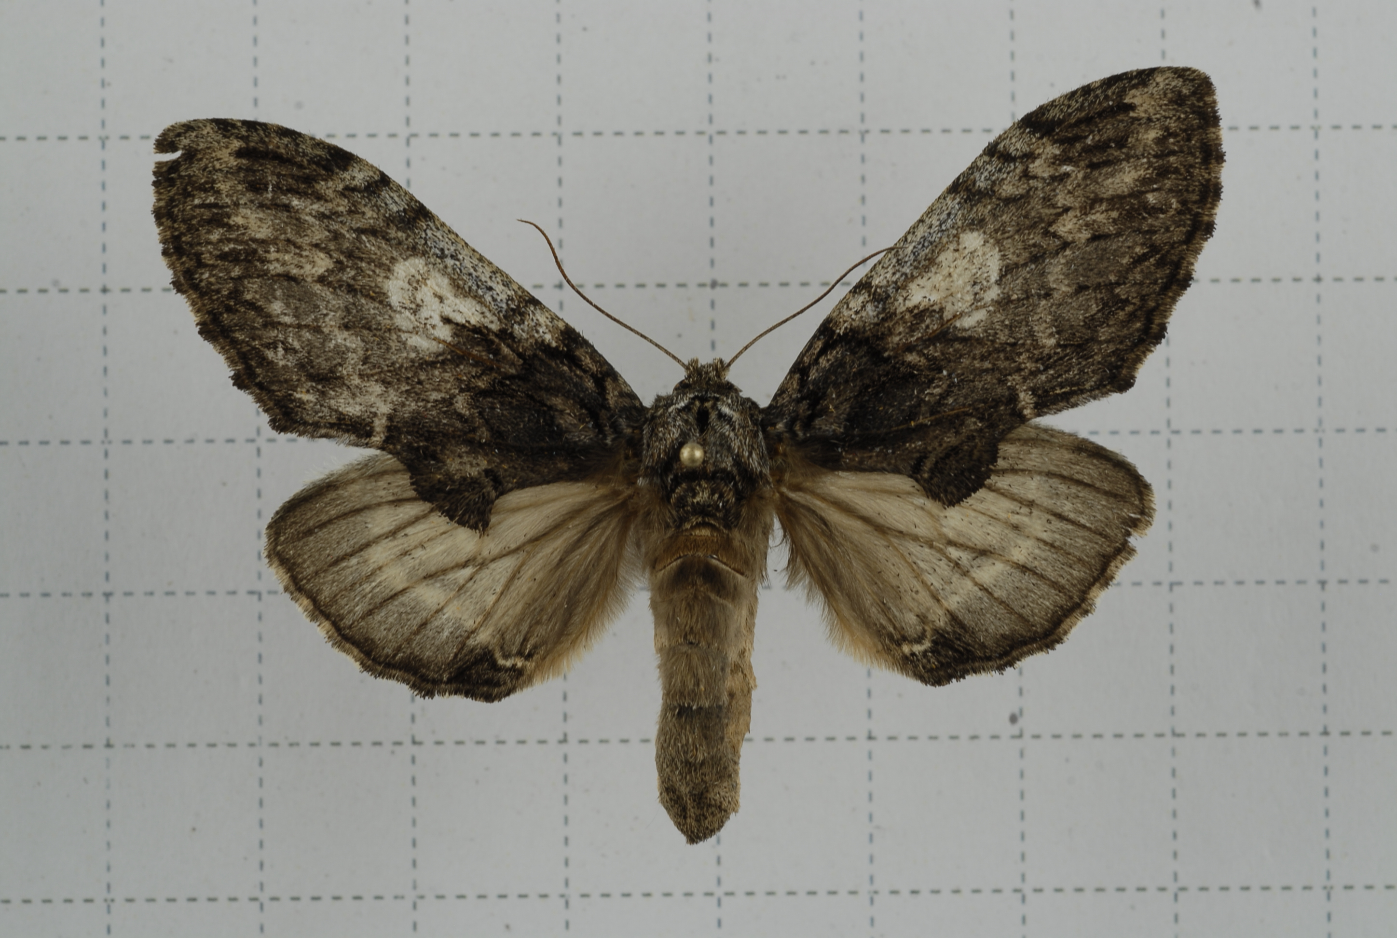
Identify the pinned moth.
Rachiades lichenicolor albimaculata
